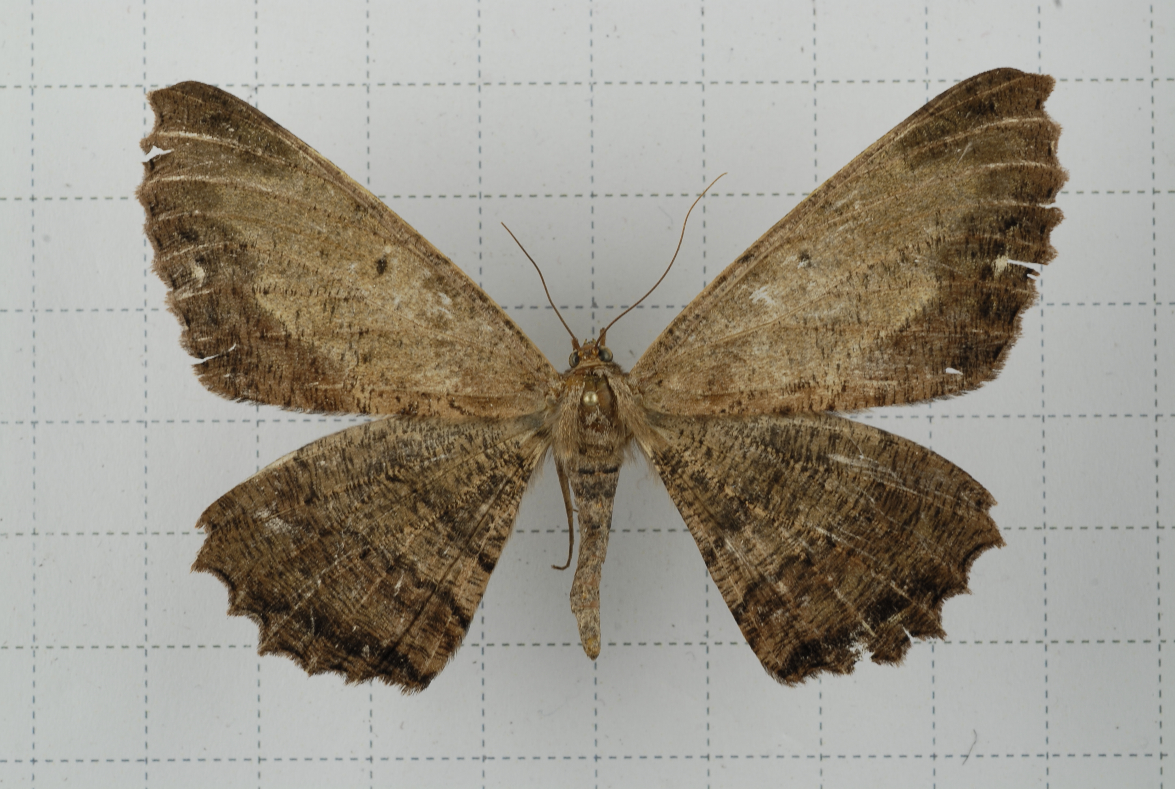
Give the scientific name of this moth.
Chorodna creataria
